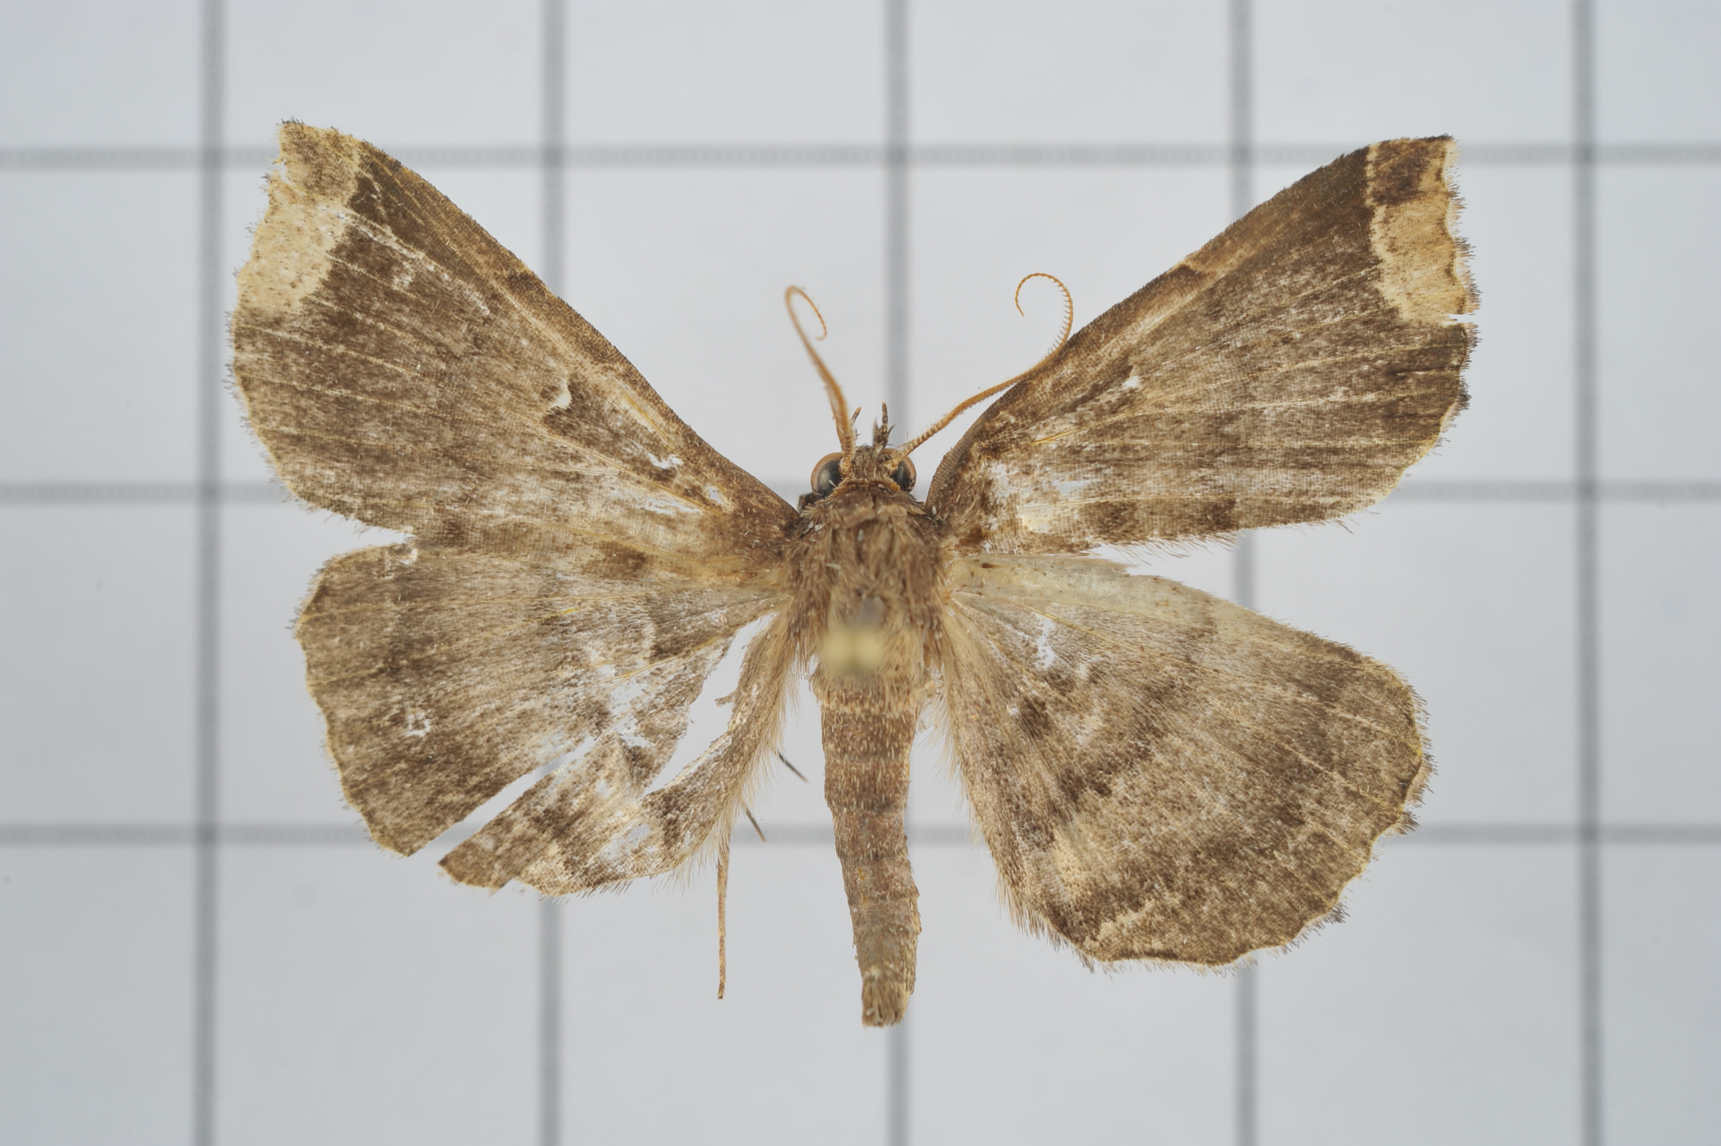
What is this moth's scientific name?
Adrapsa quadrilinealis
